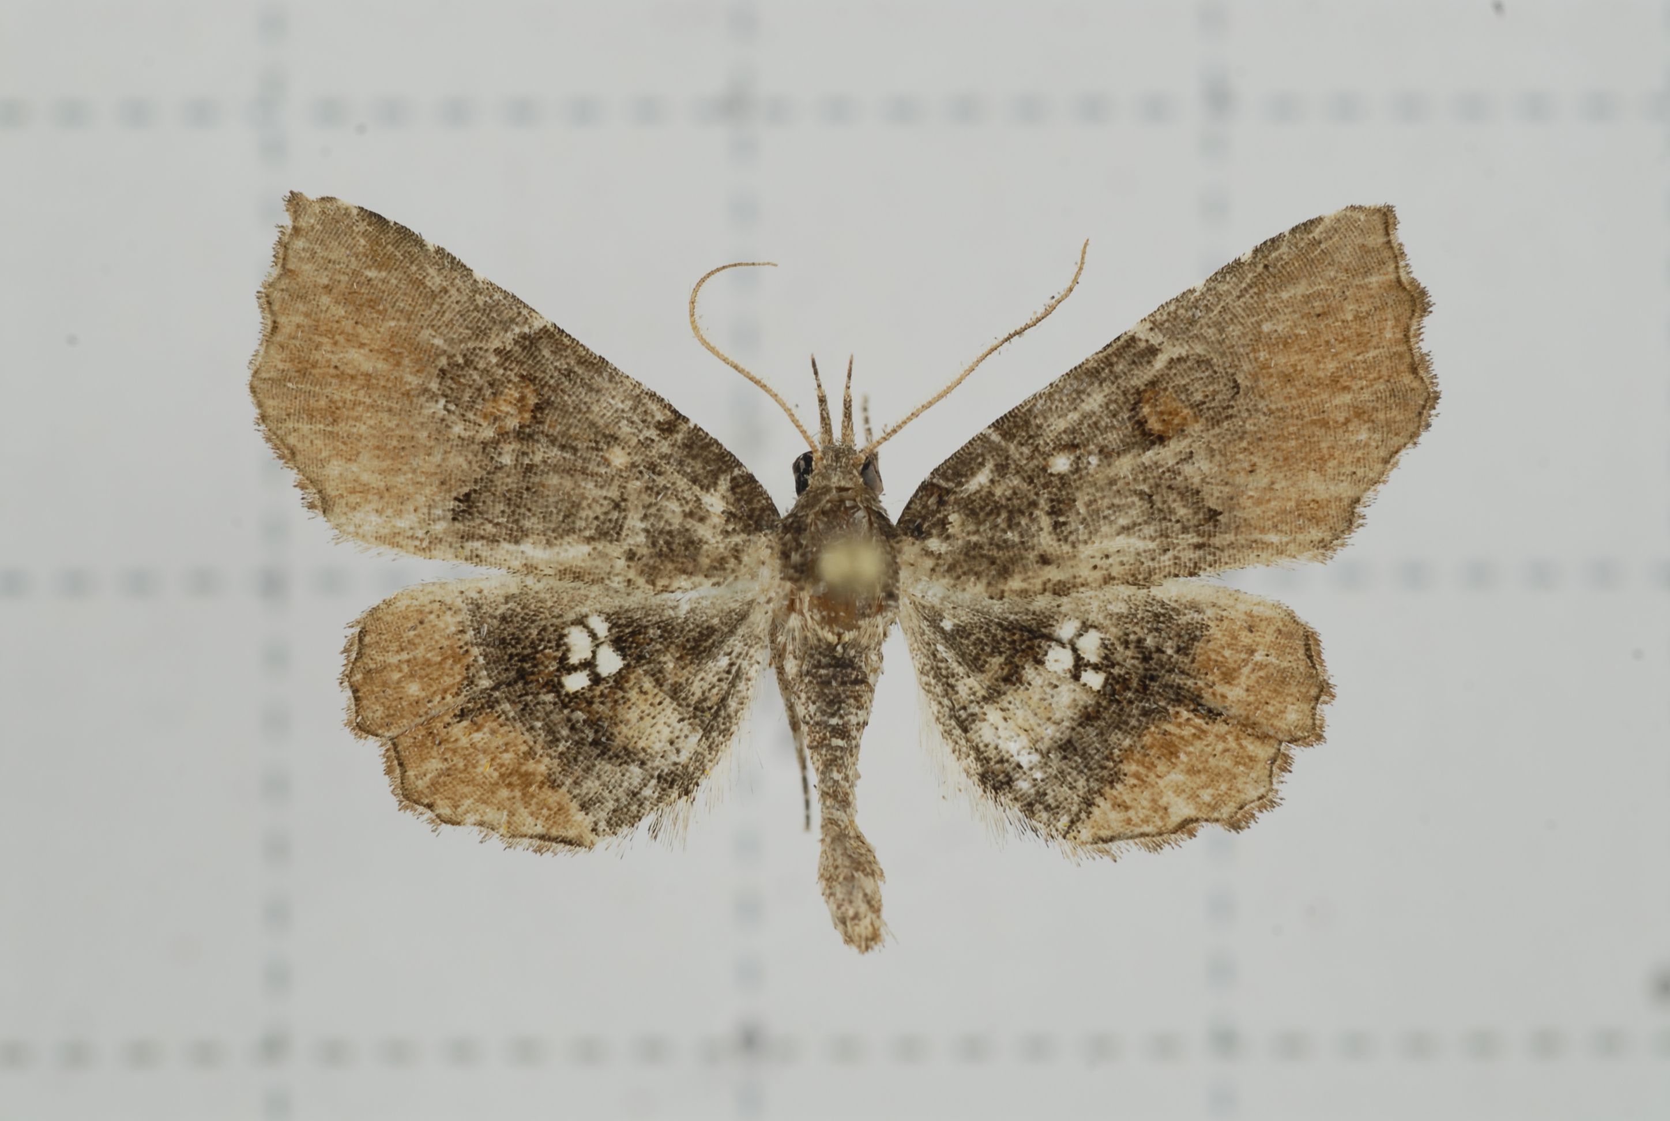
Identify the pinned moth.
Pangrapta vasava
